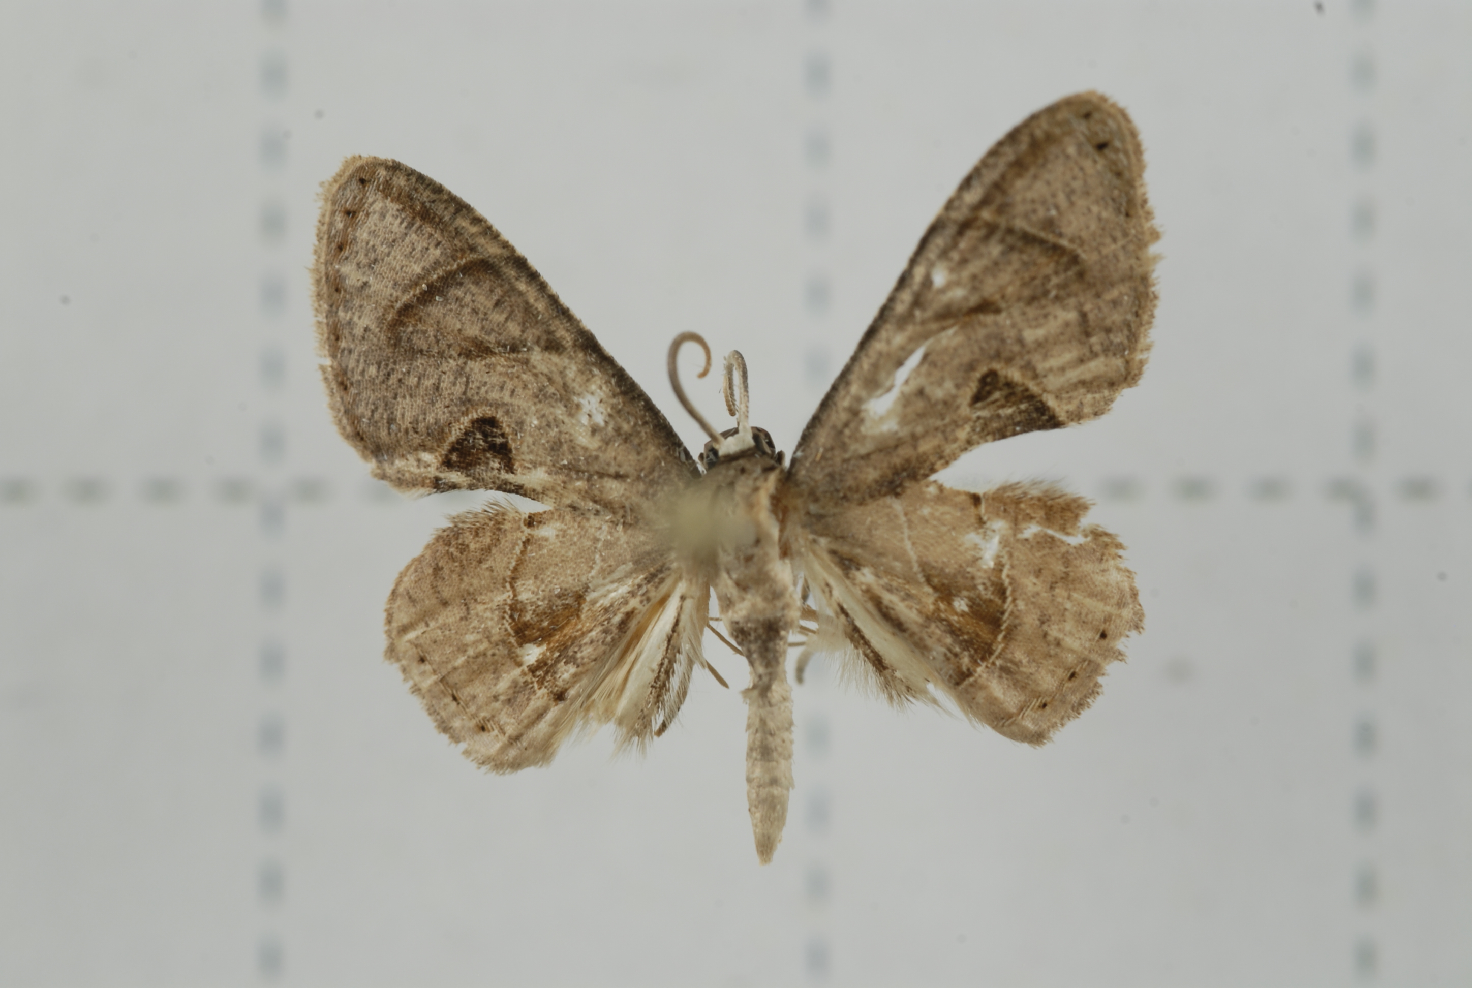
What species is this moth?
Phazaca alikangensis
